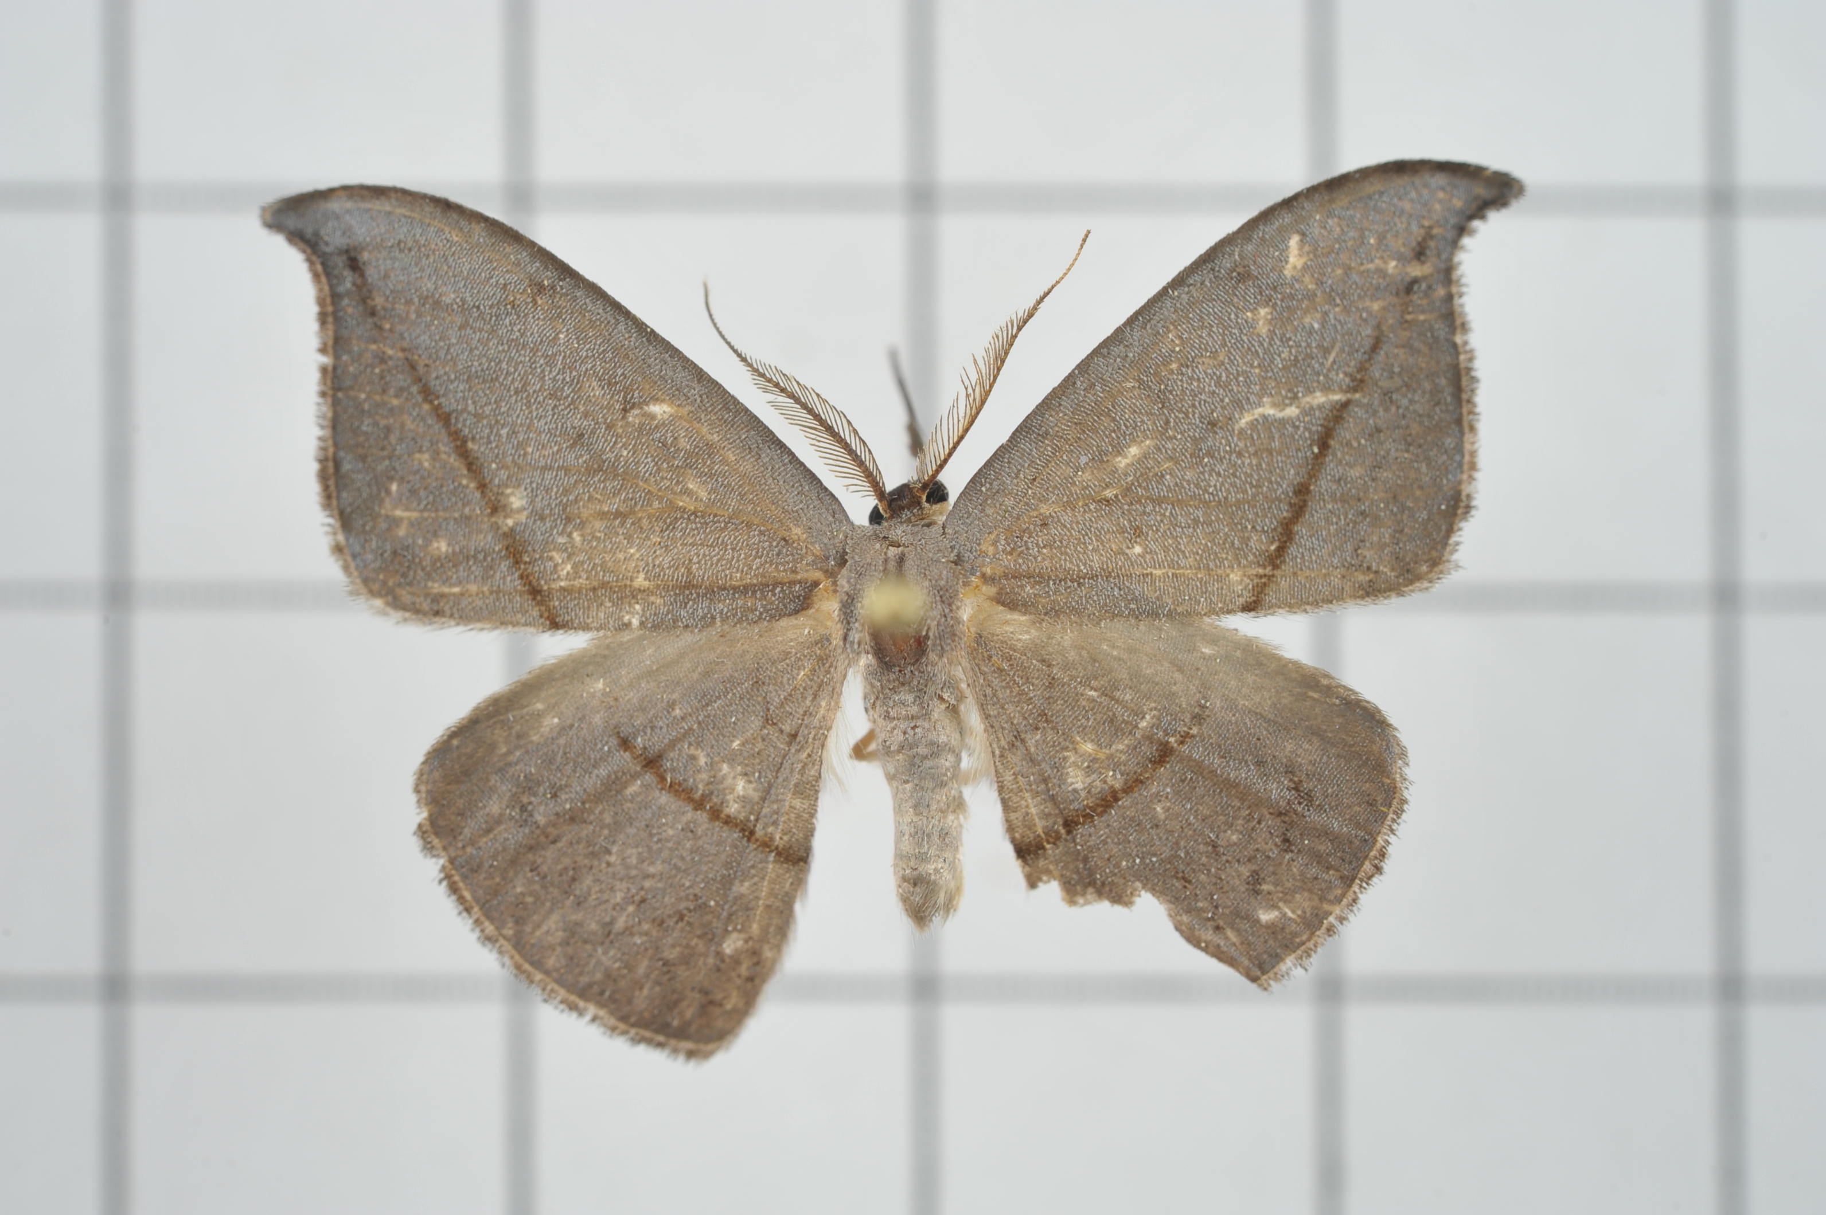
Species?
Albara reversaria opalescens
